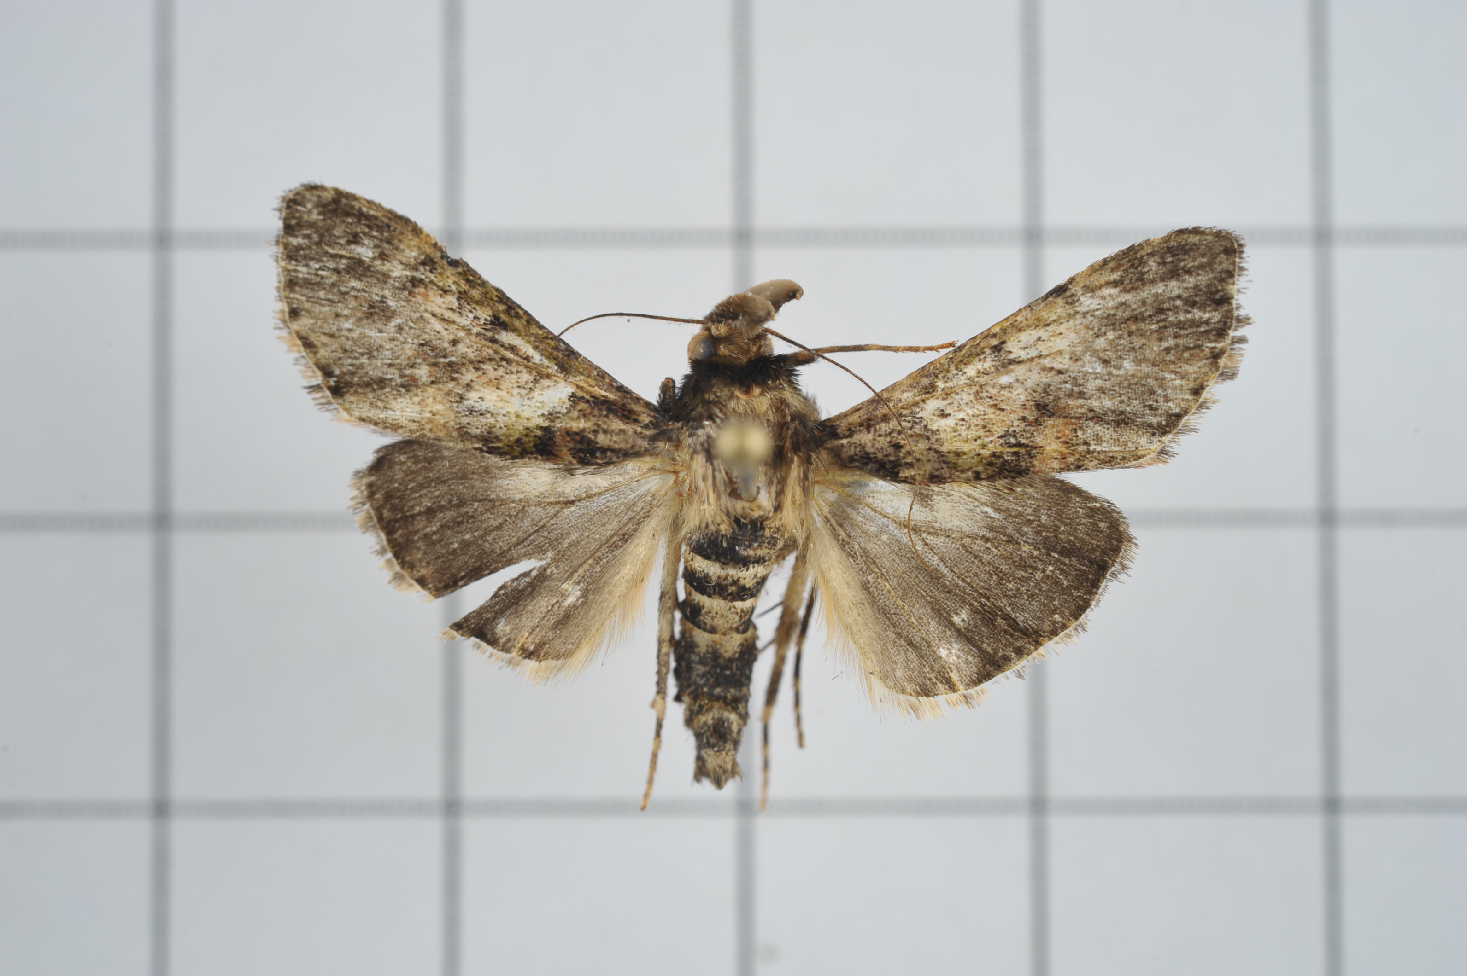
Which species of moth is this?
Teliphasa nubilosa
